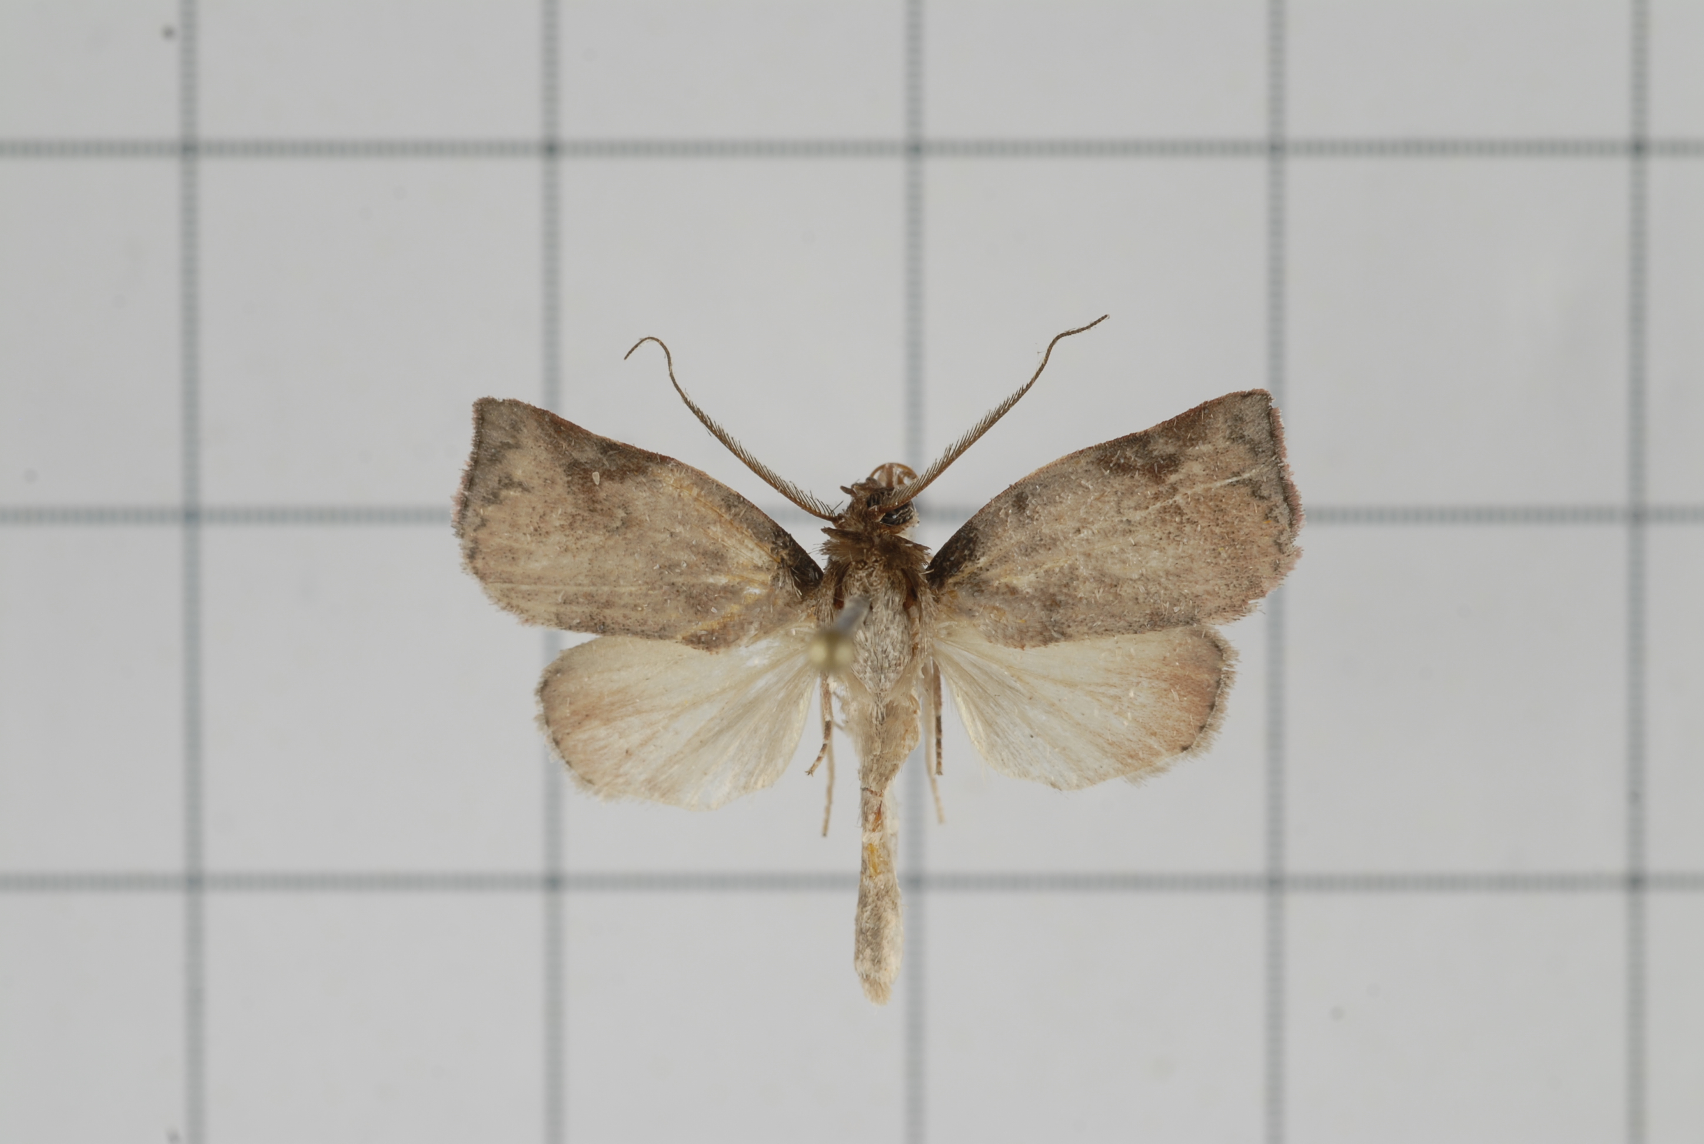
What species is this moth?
Beara tortriciformis
